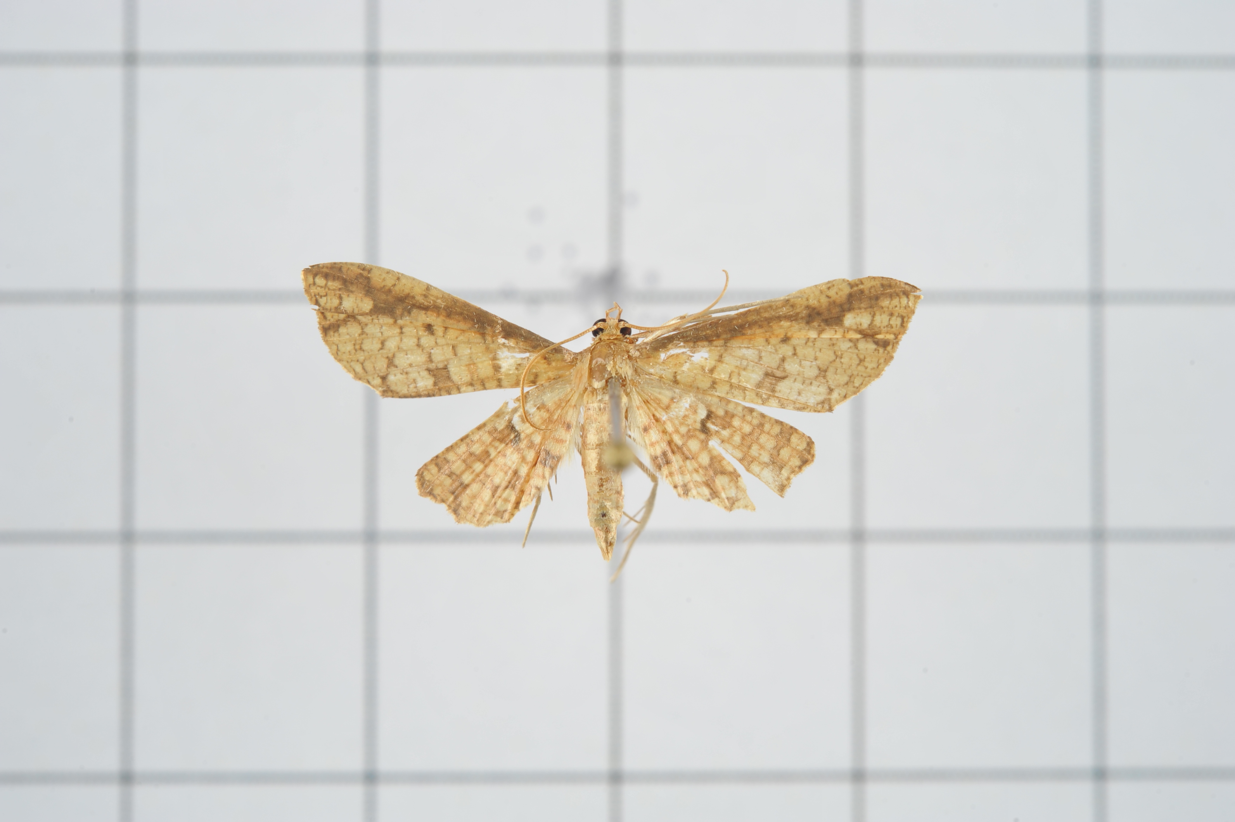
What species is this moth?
Pharambara splendida
